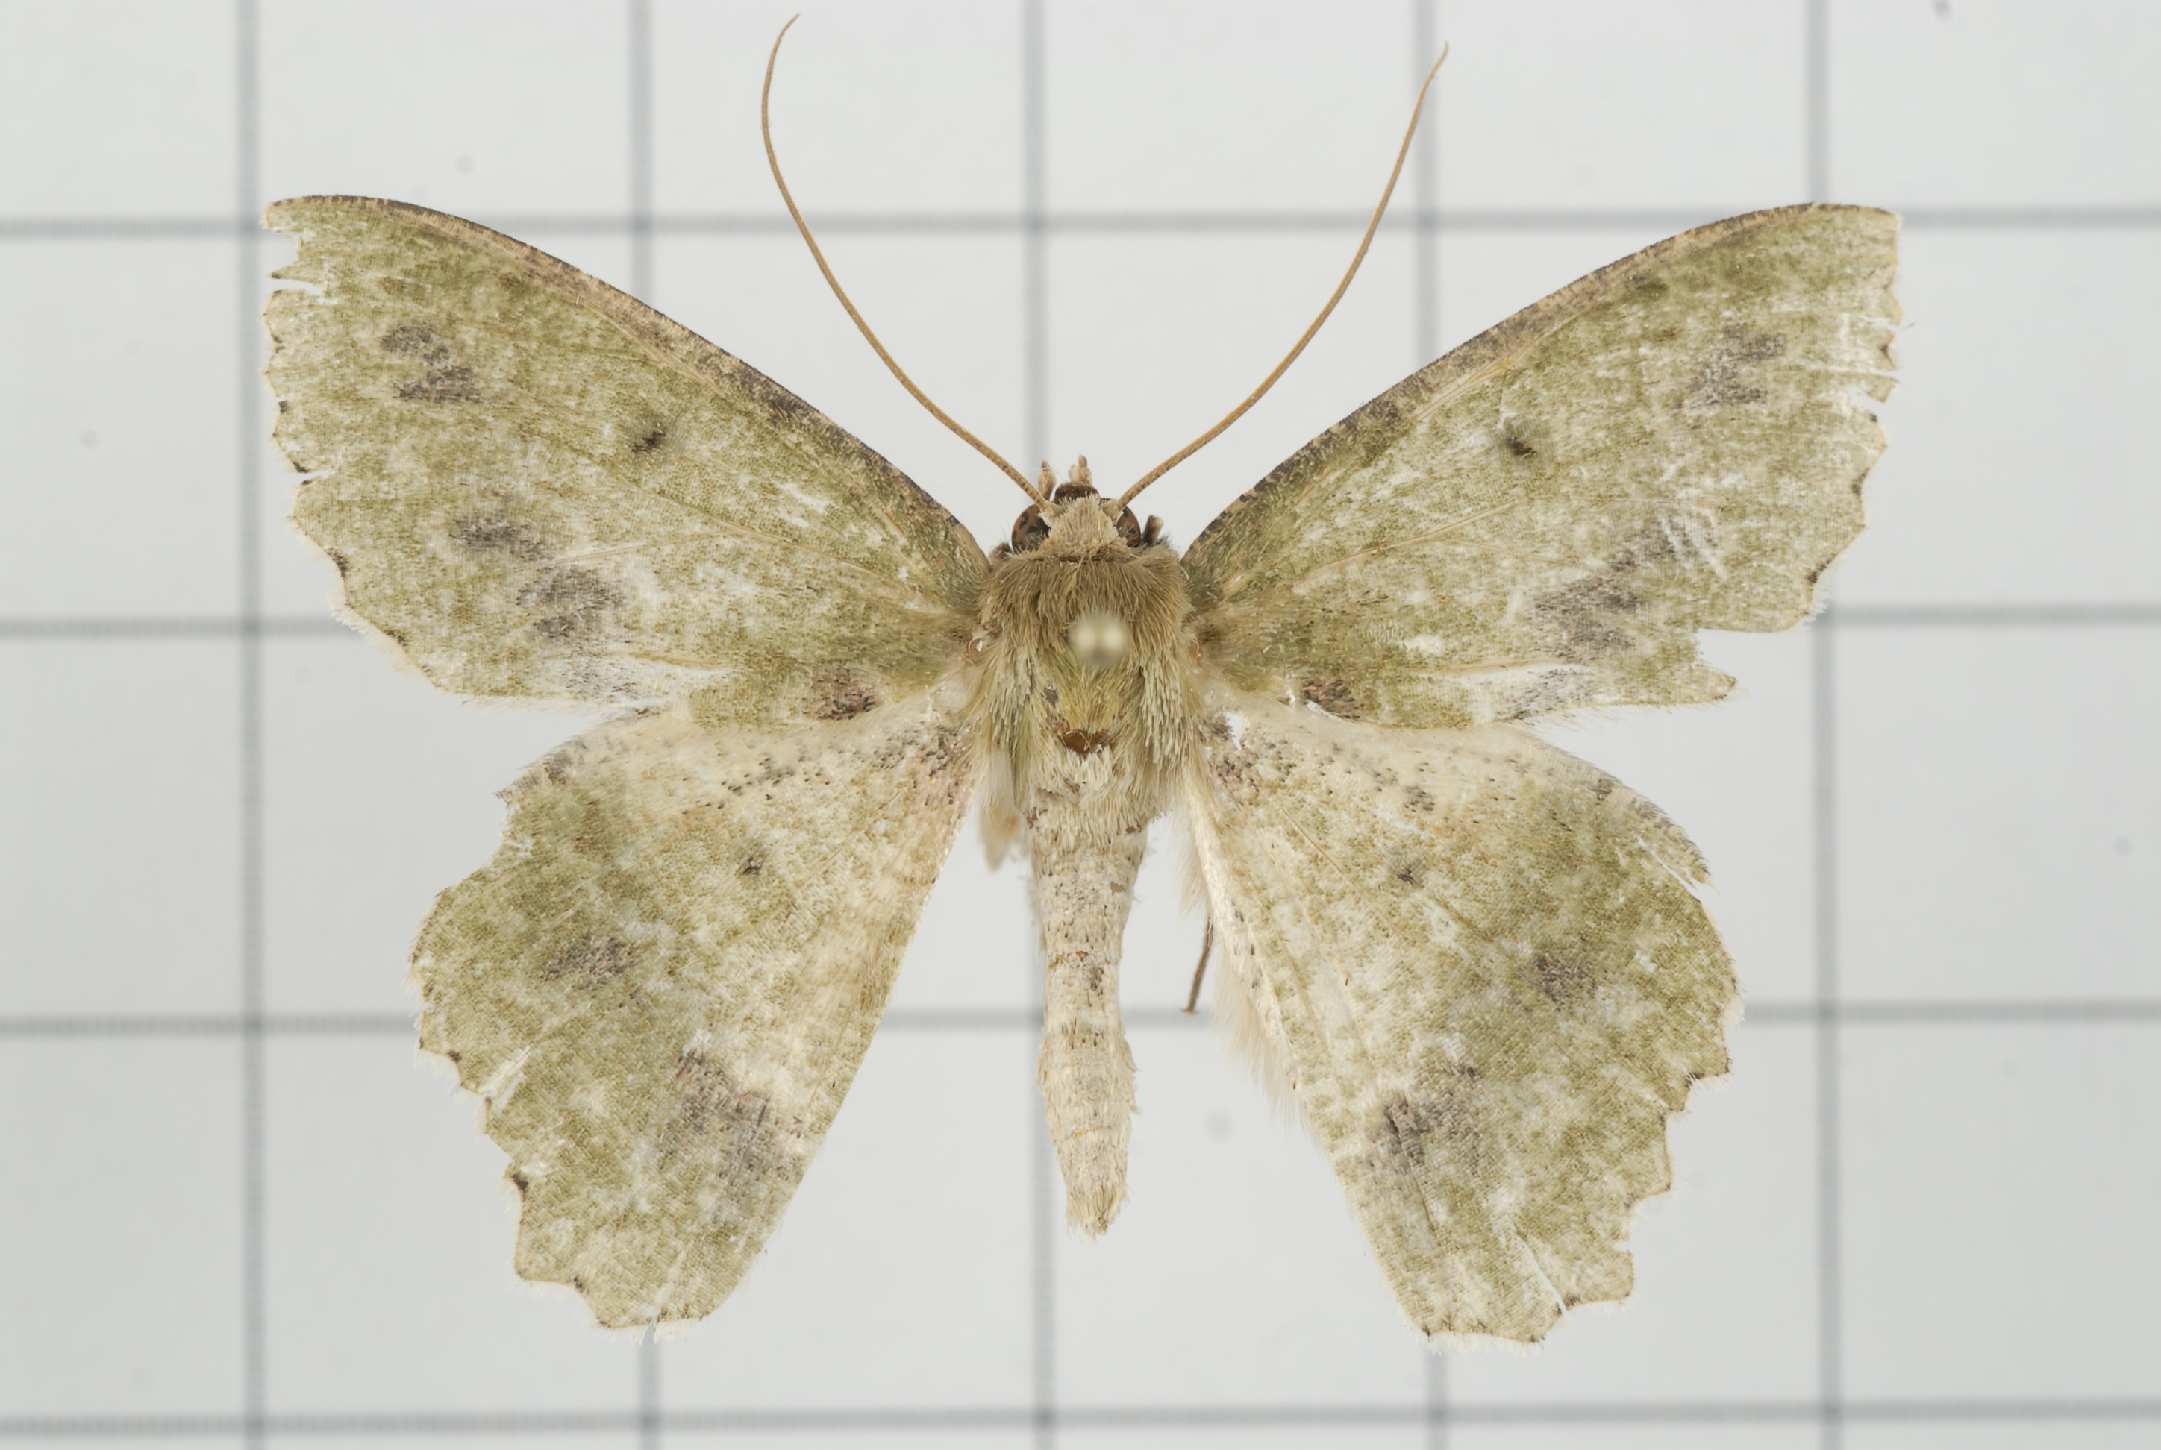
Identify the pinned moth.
Herochroma baibarana
